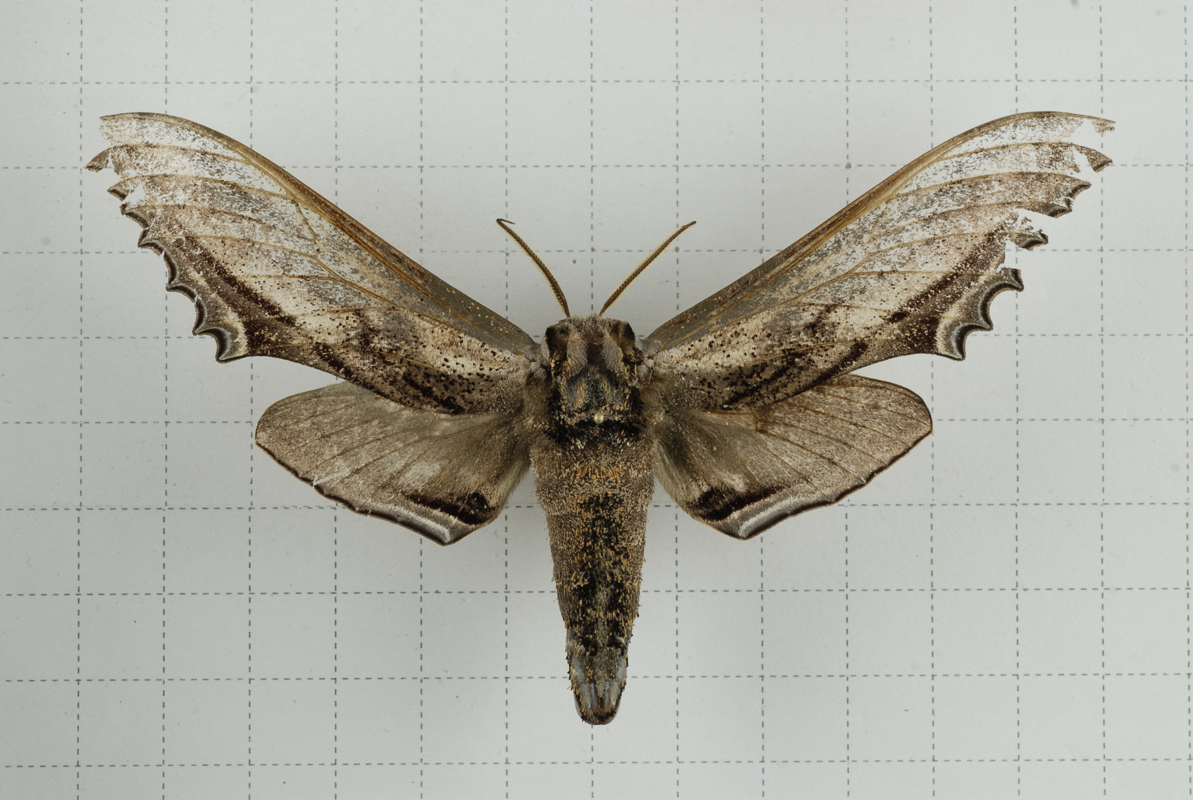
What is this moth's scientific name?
Langia zenzeroides formosana
